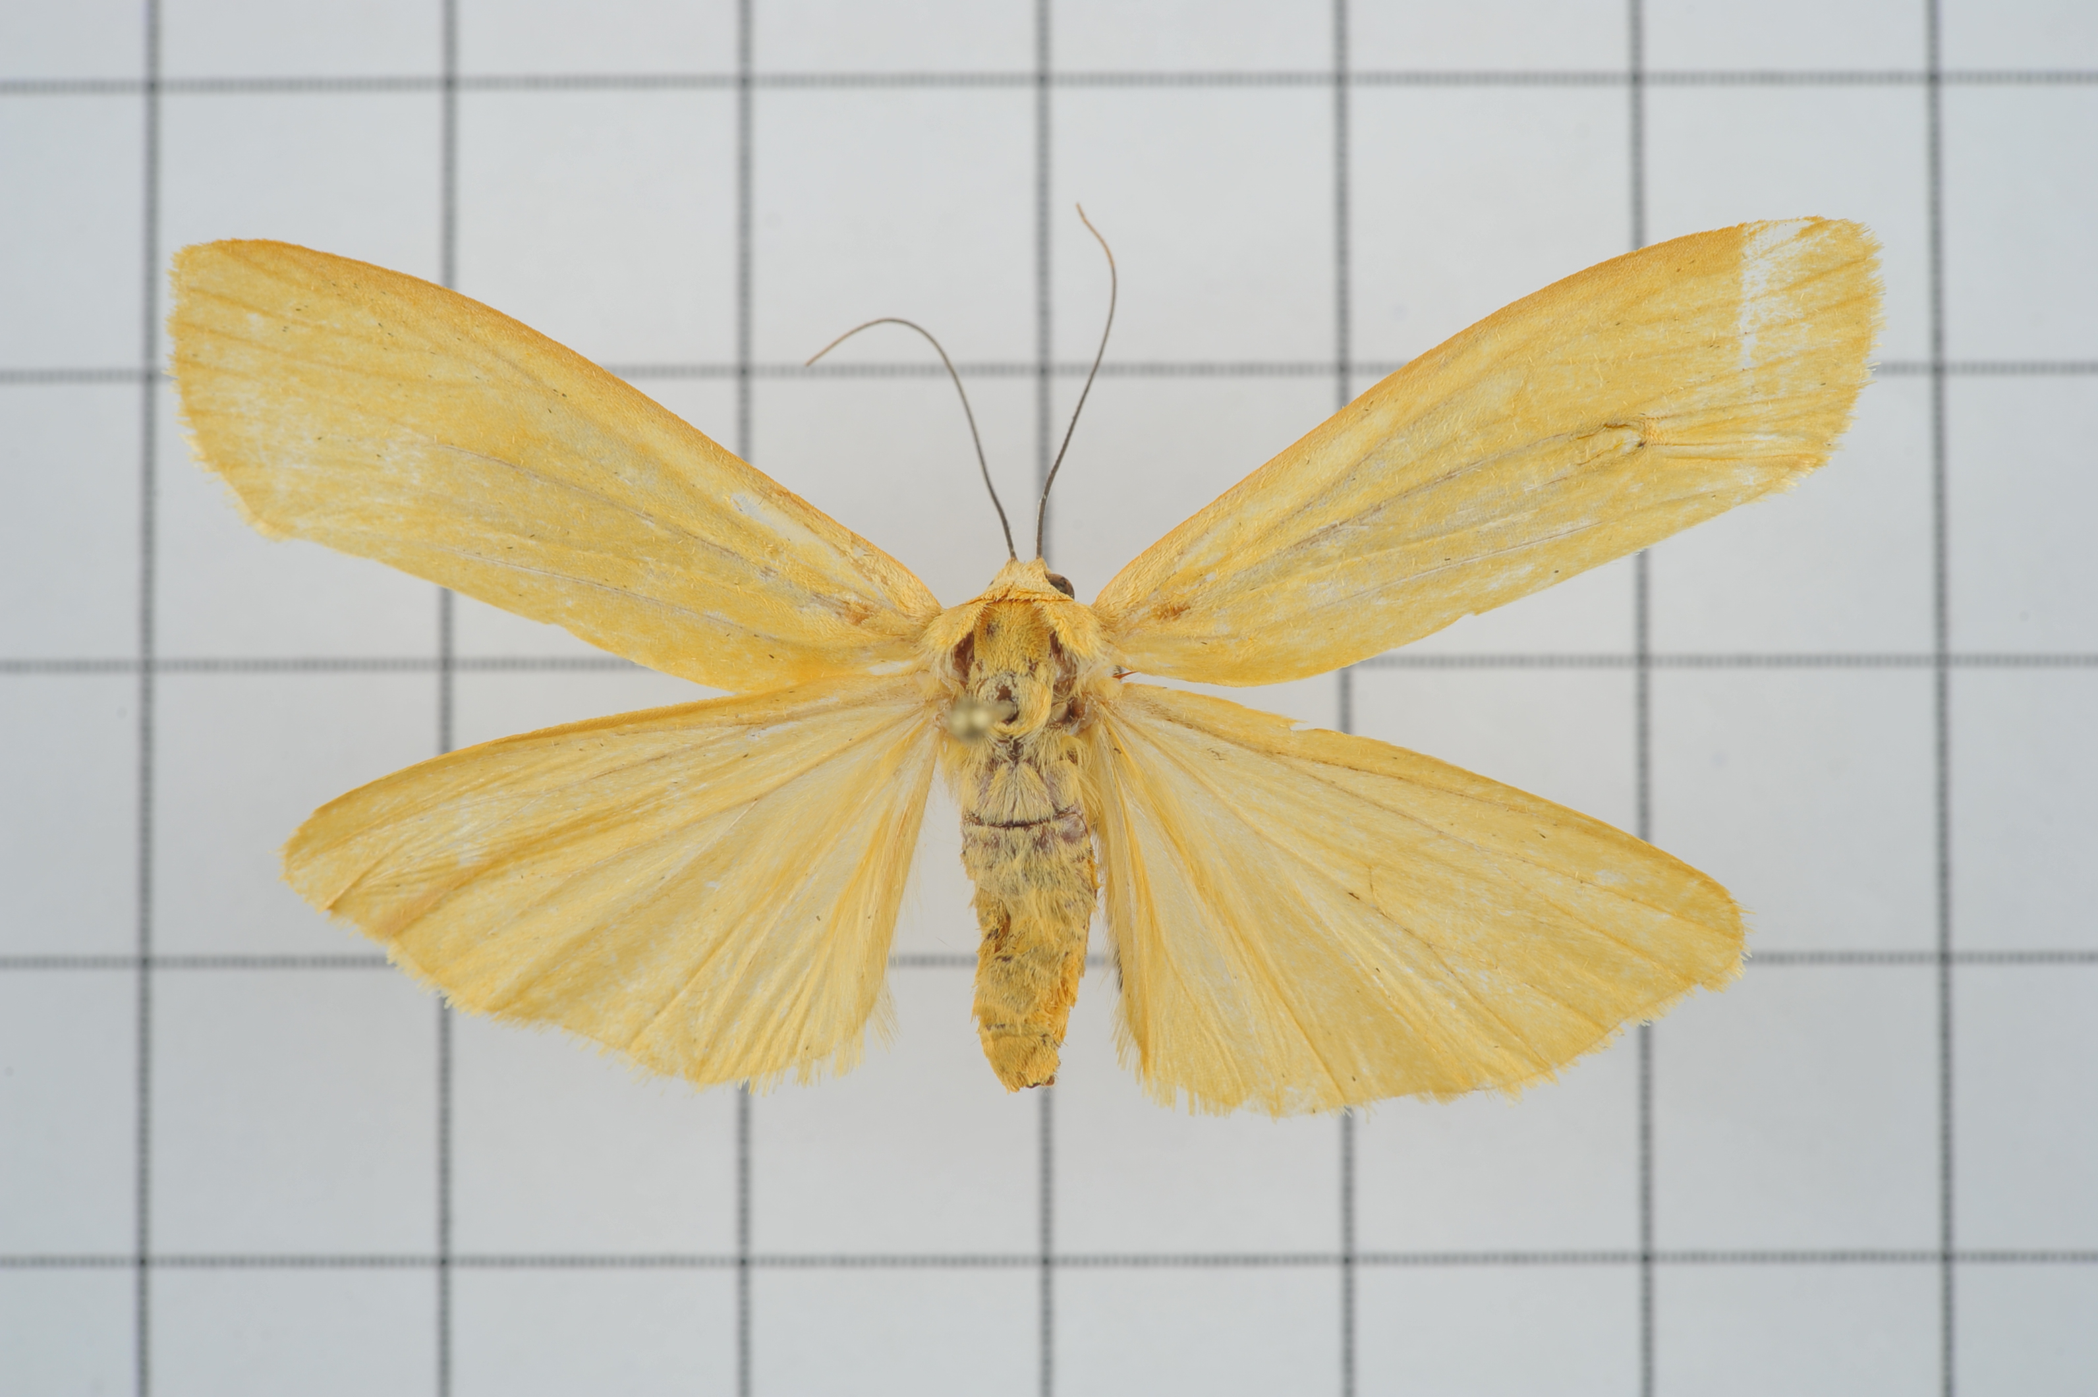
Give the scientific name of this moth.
Katha magnata magnata
